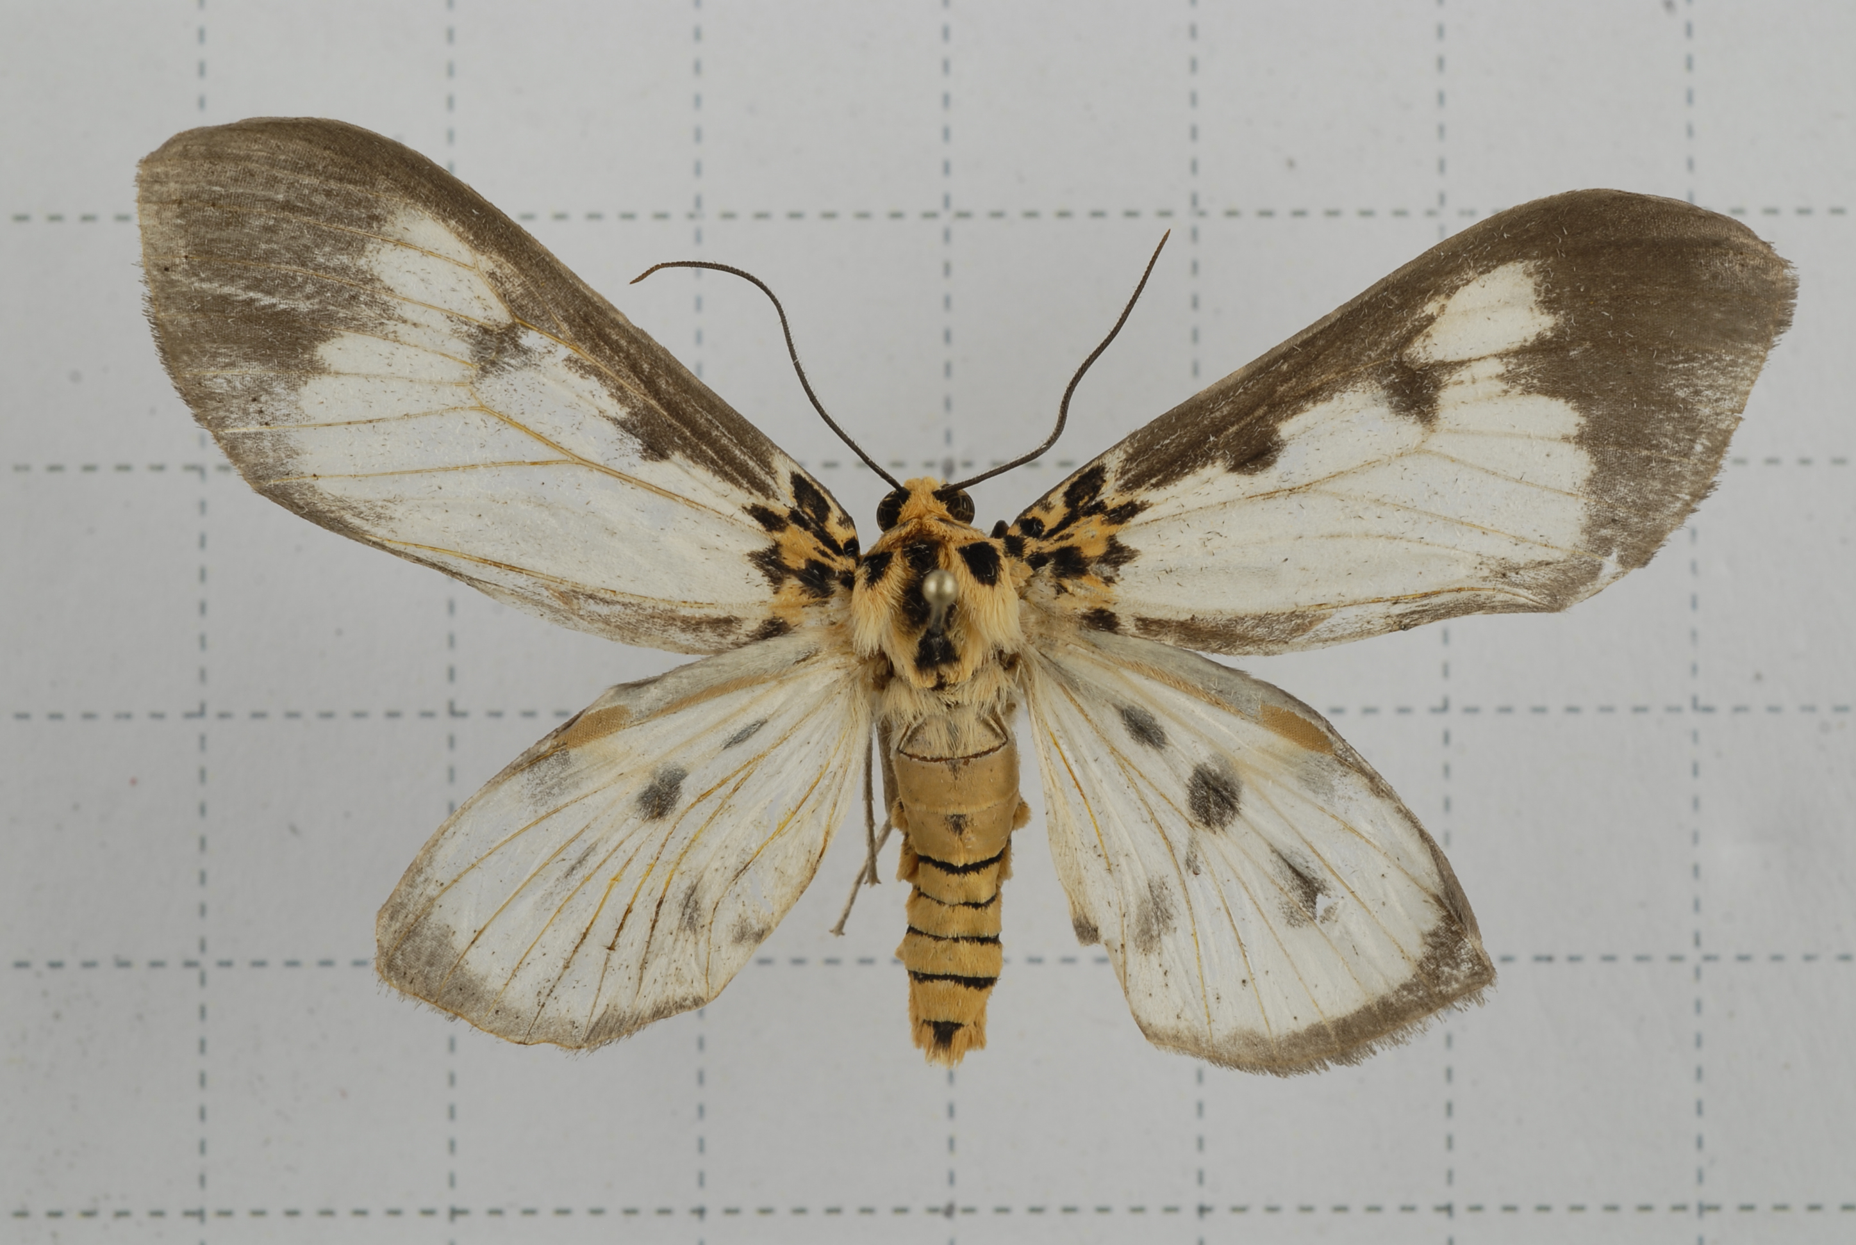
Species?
Asota plana lacteata
